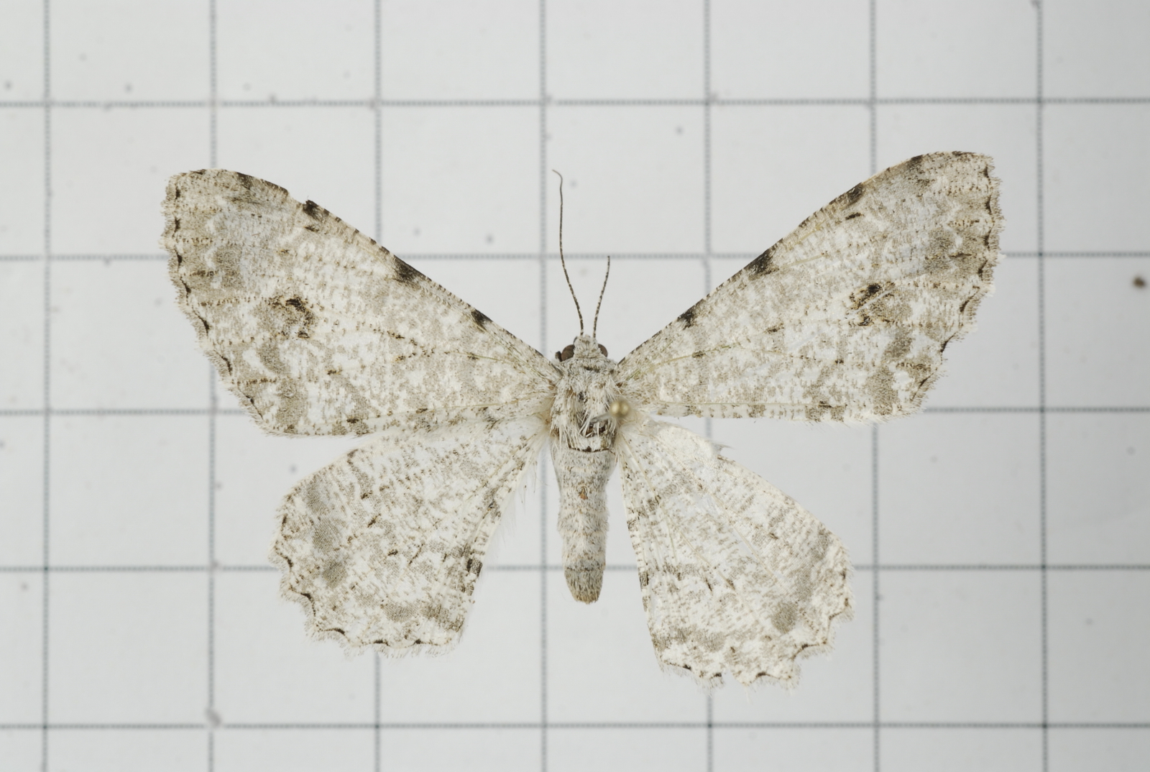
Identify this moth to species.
Lassaba parvalbidaria parvalbidaria
